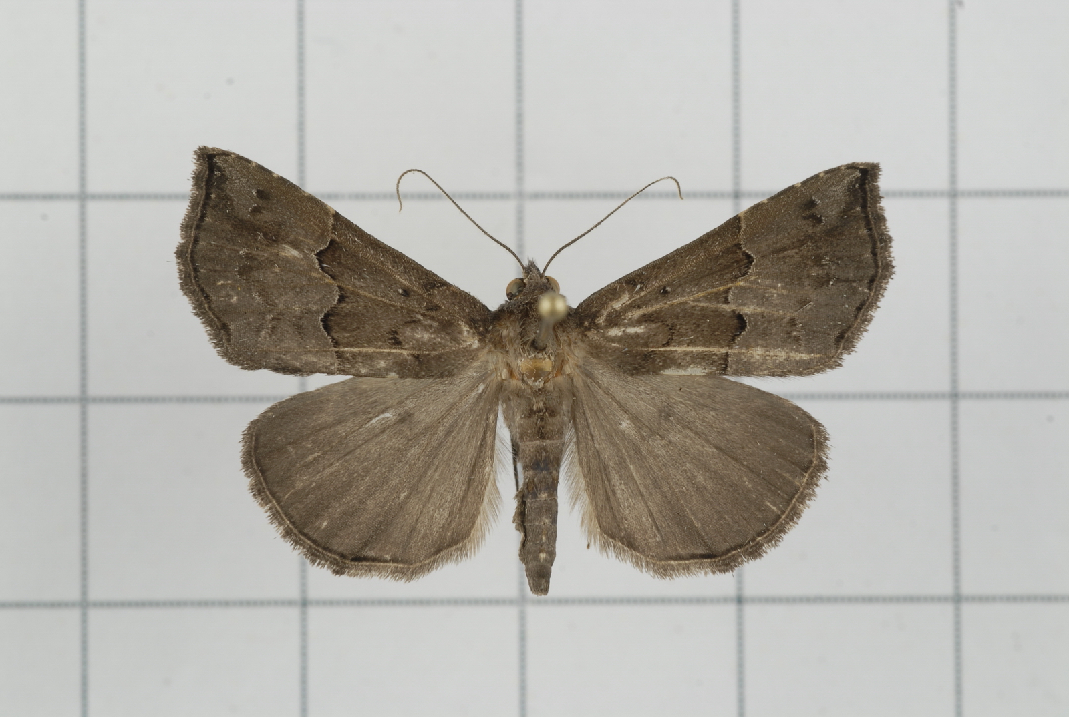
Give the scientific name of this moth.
Hypena sinuosa
